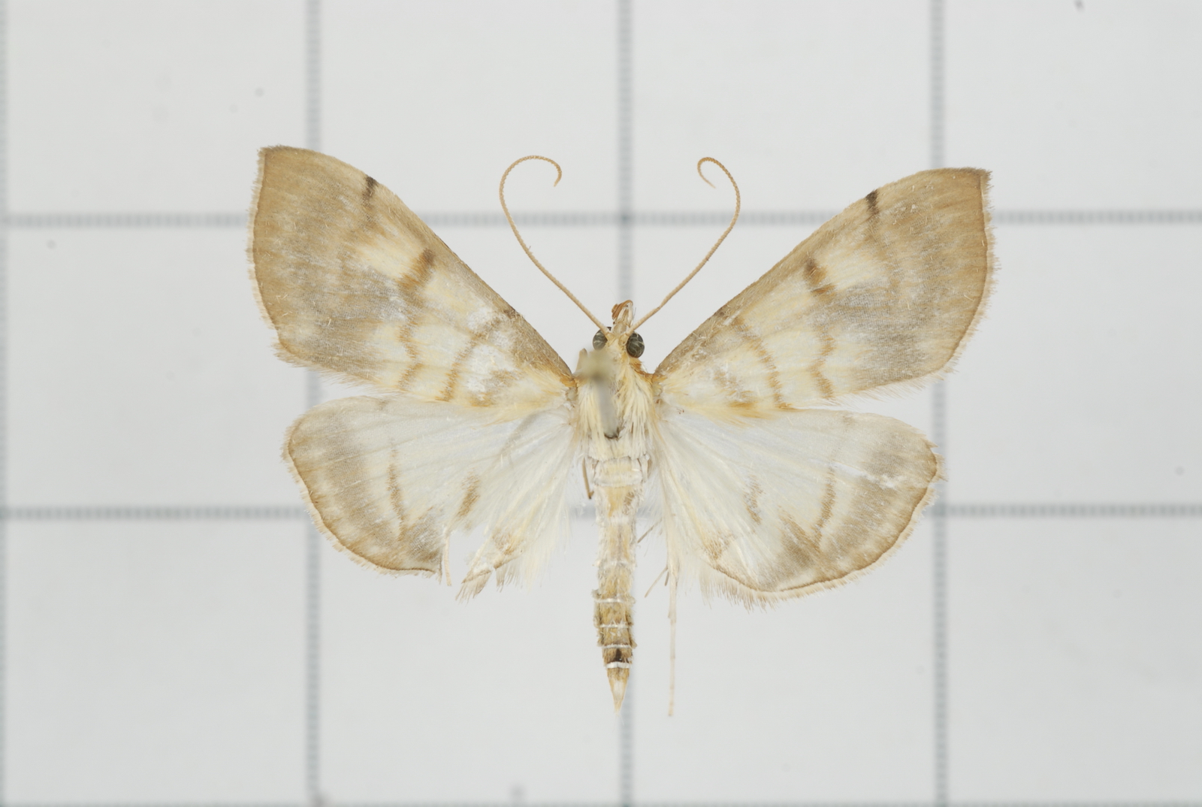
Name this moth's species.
Pagyda nebulosa
